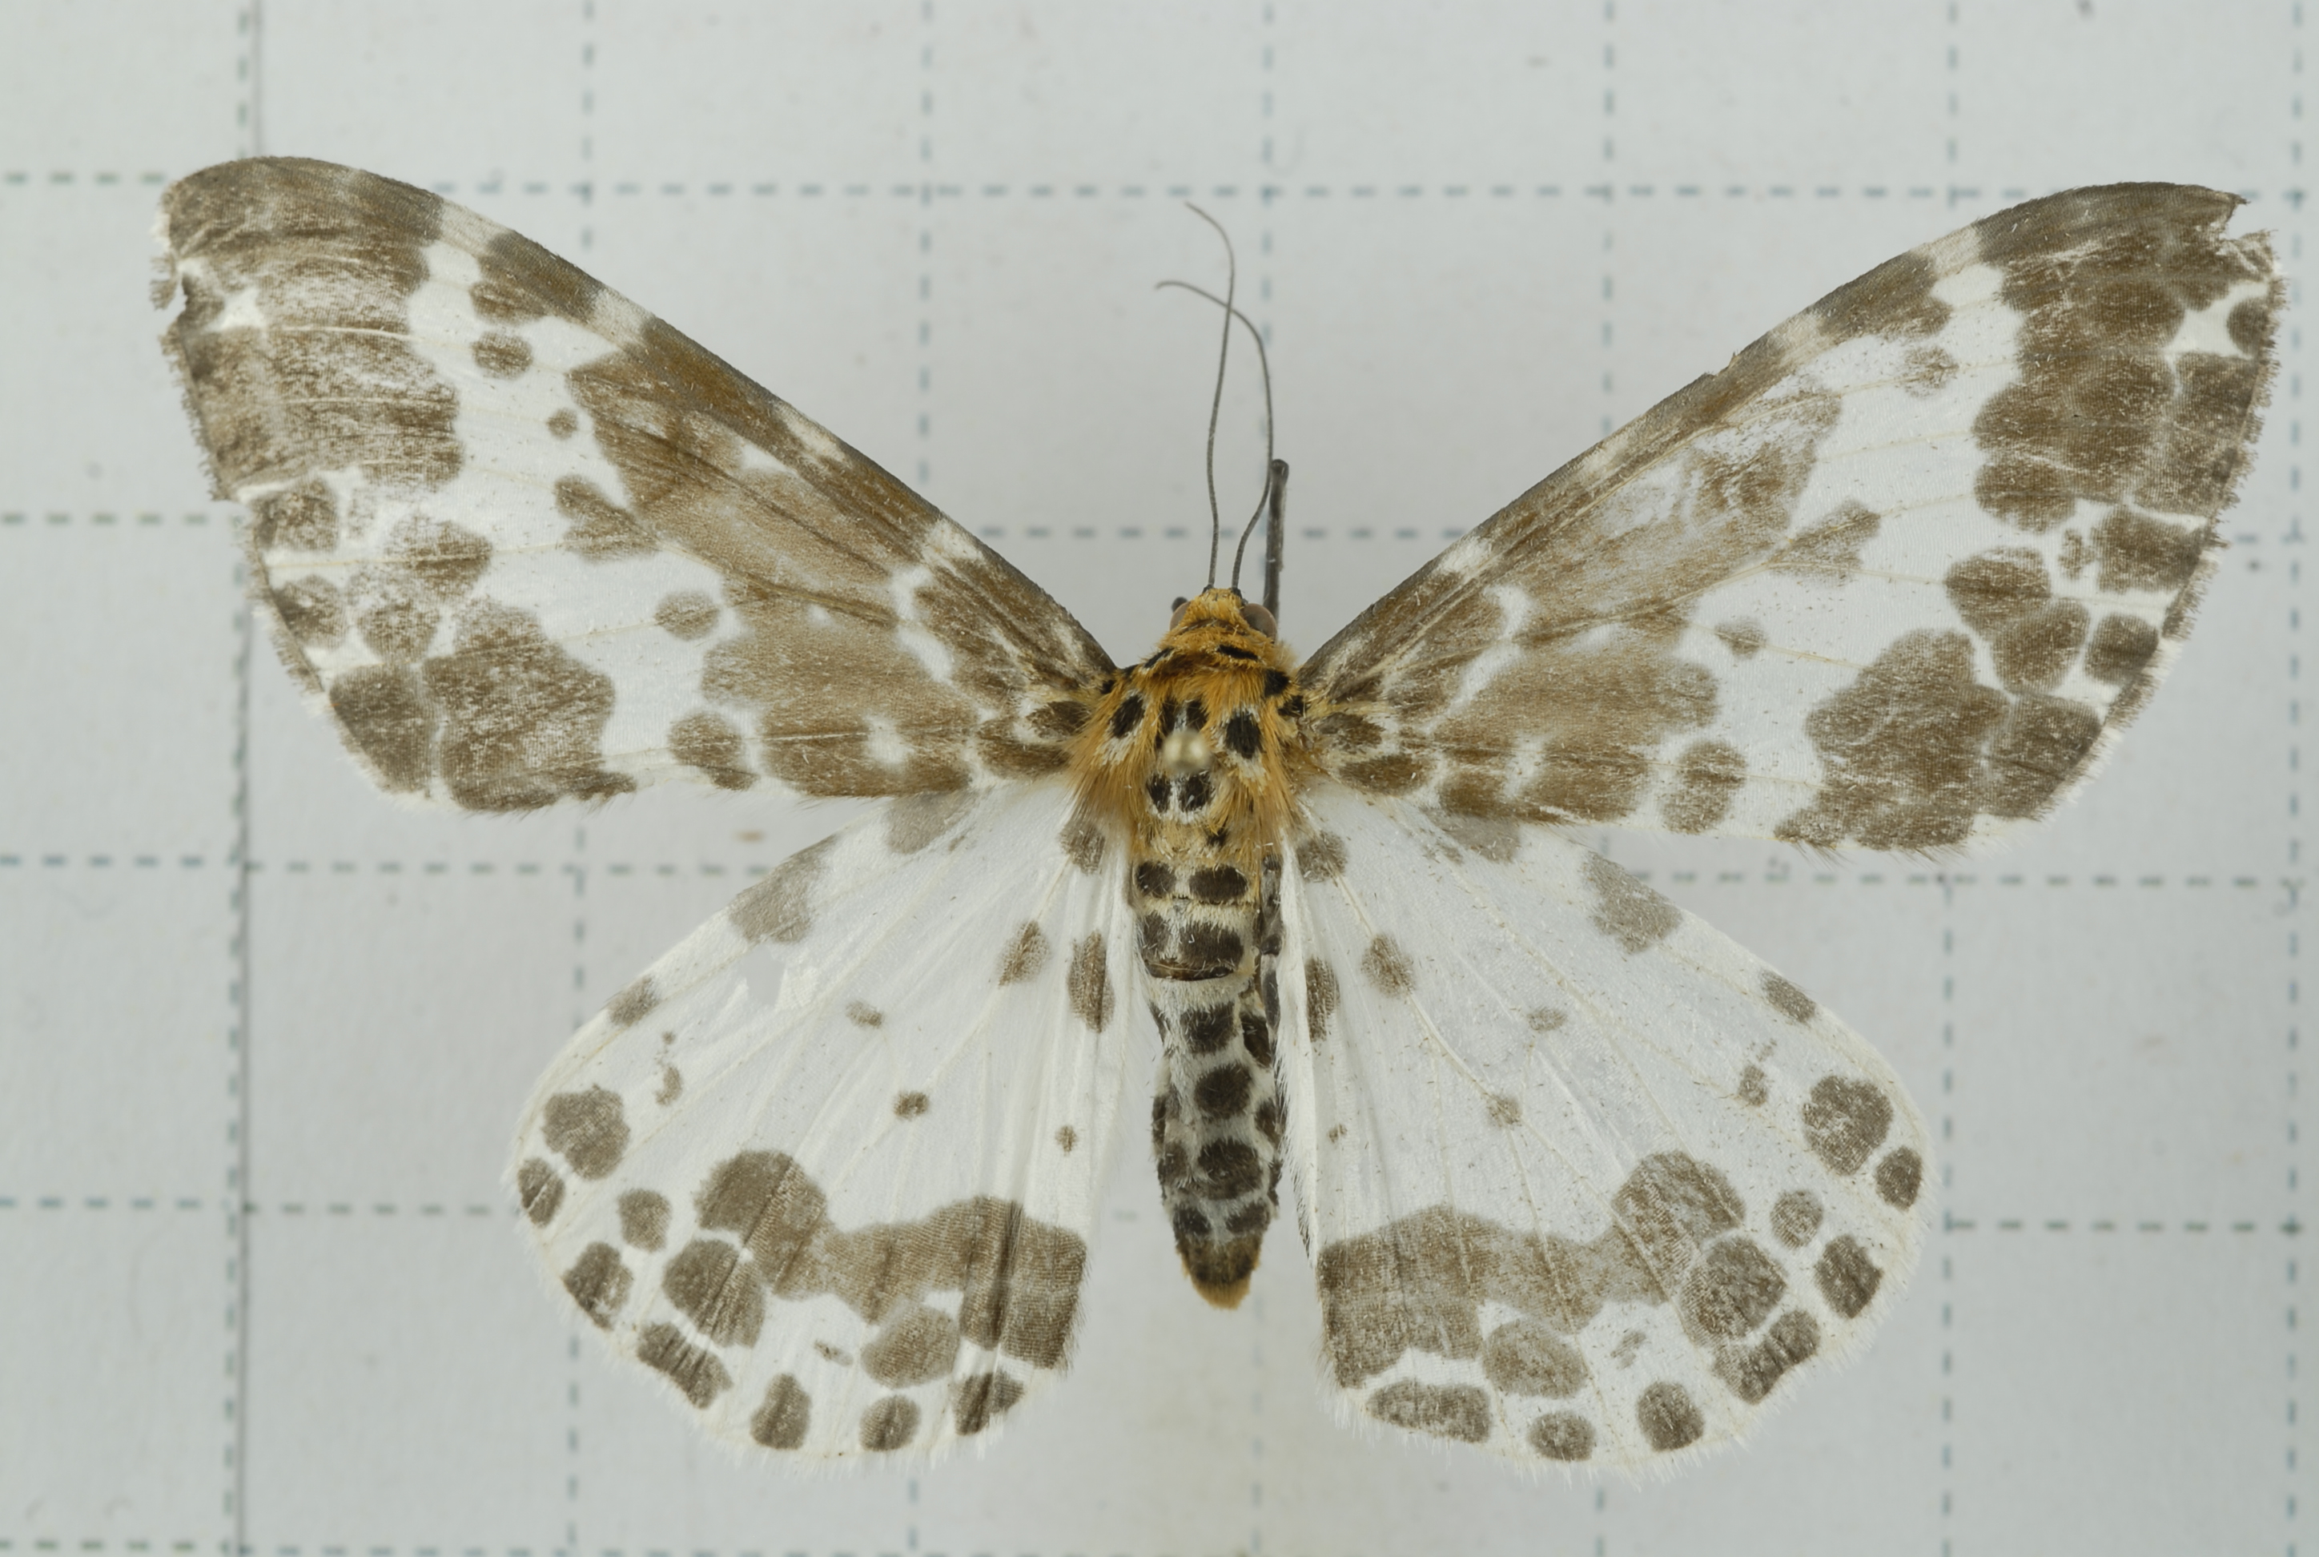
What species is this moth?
Pogonopygia pavida pavida
